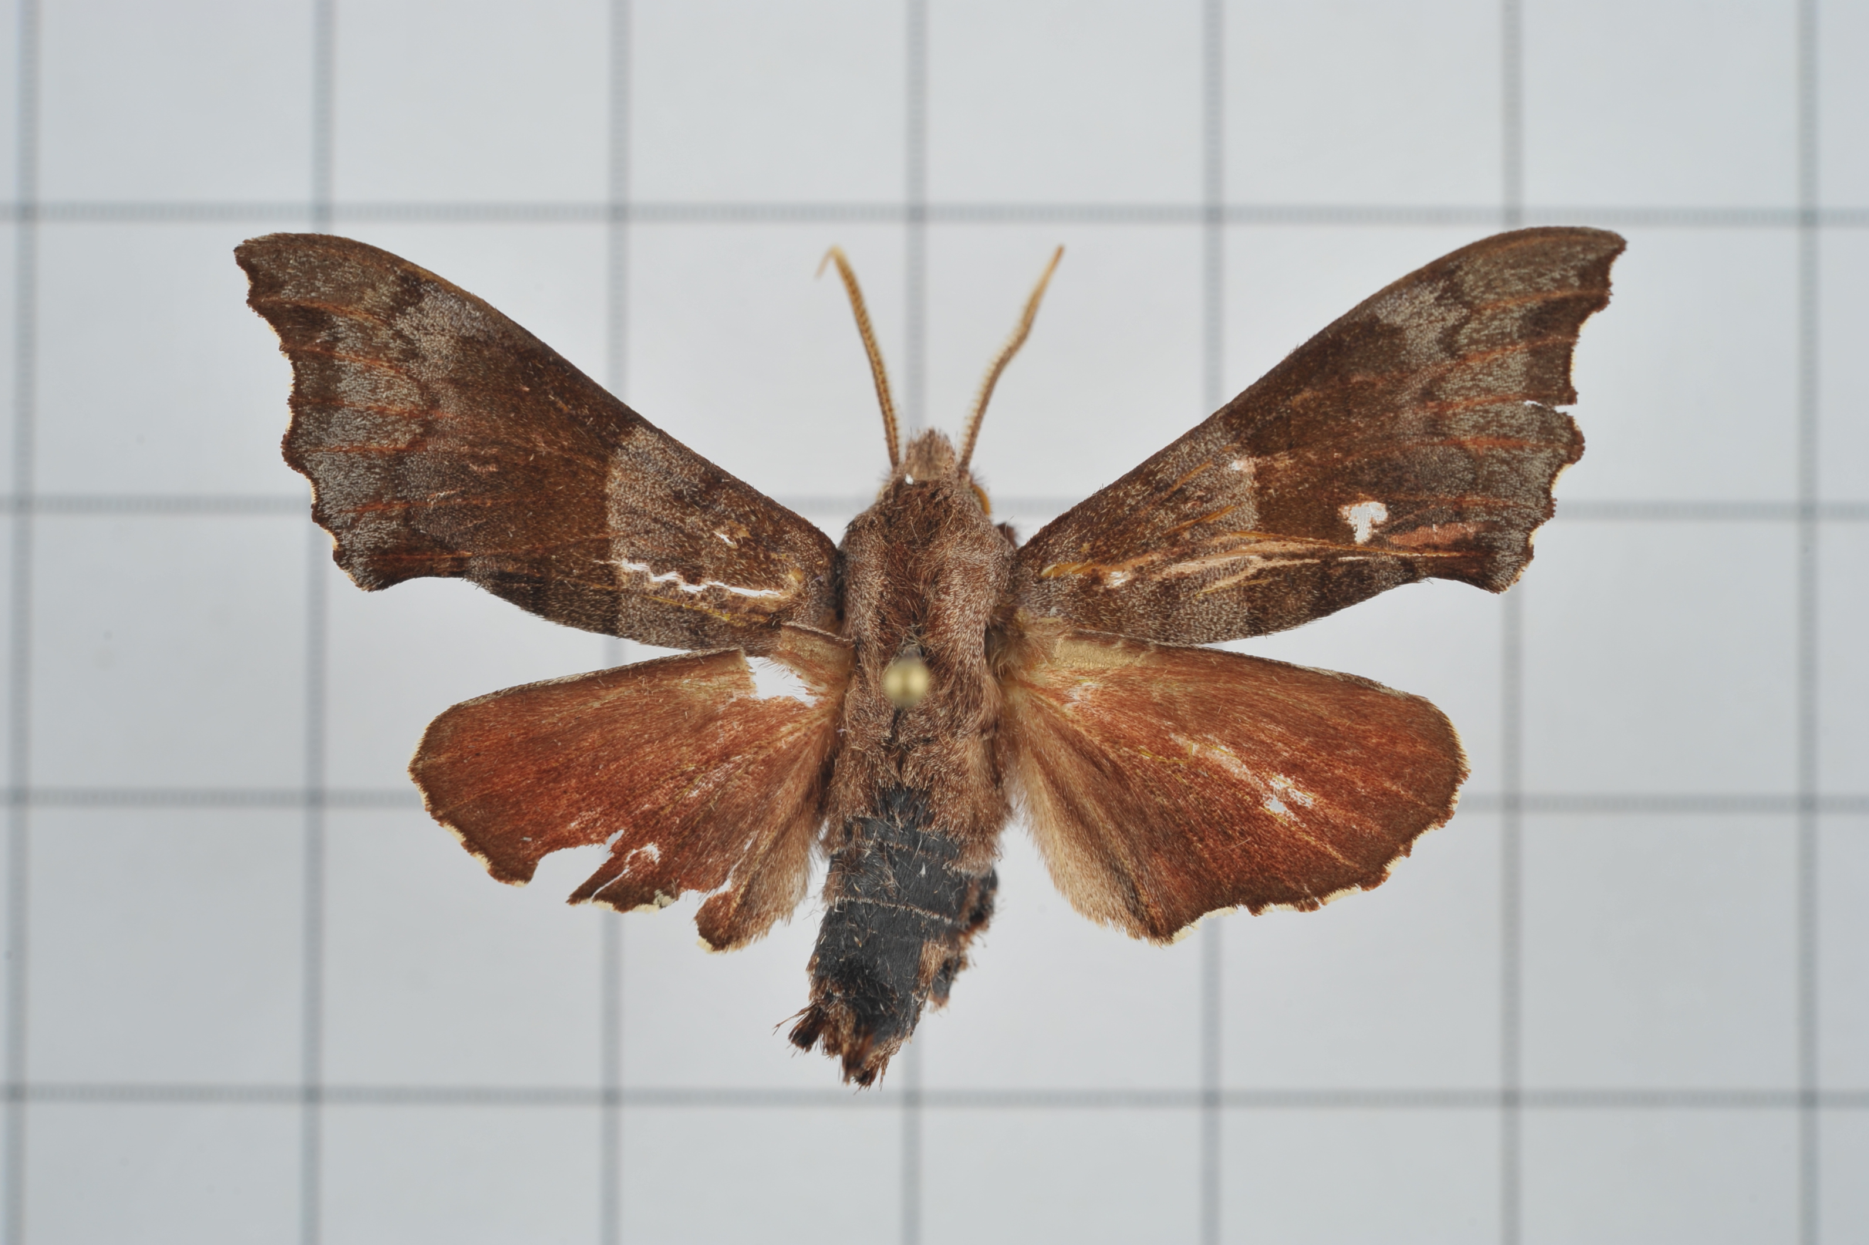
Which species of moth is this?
Cypoides chinensis
